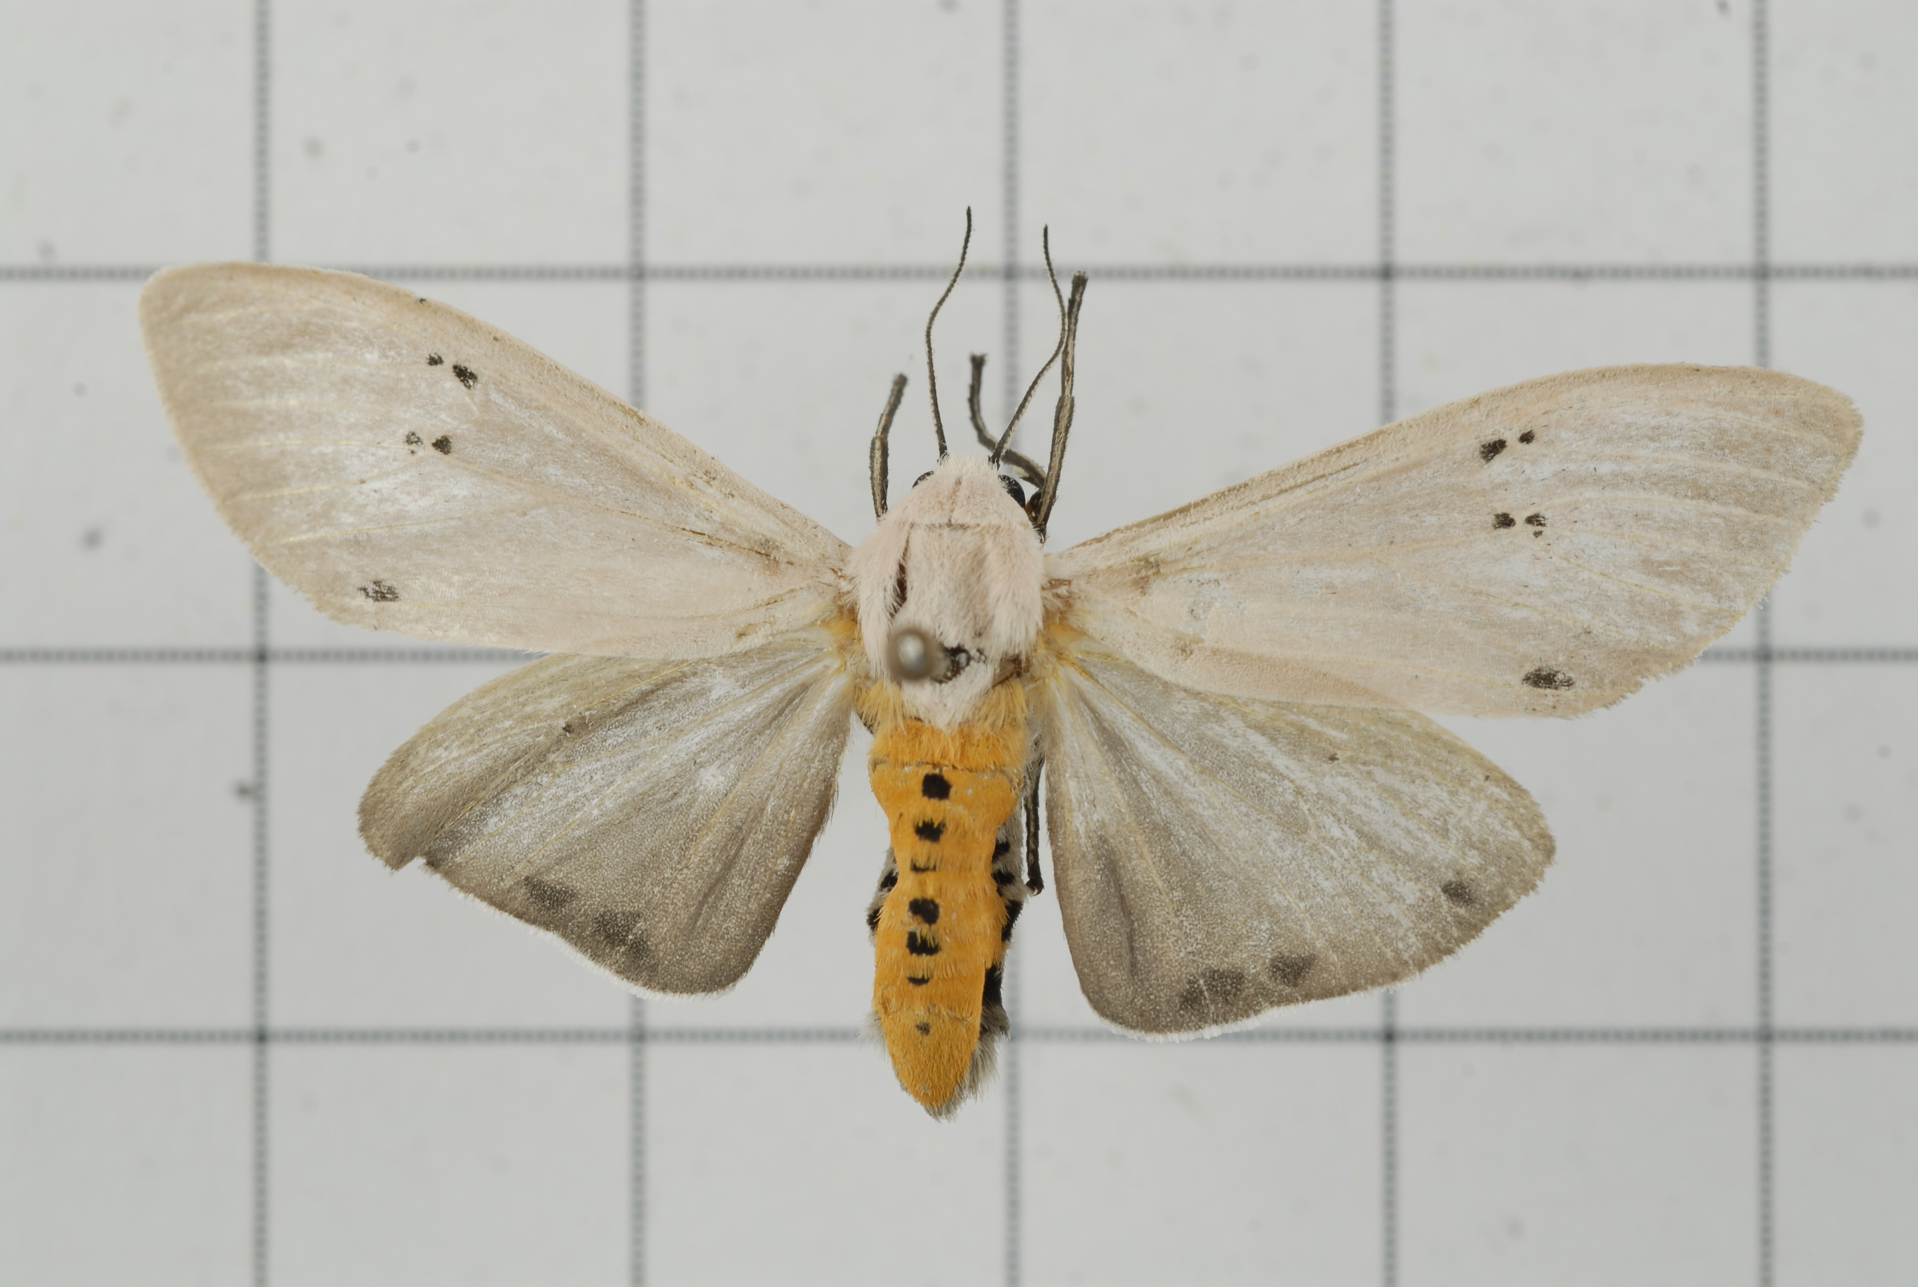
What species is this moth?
Creatonotos transiens koni
